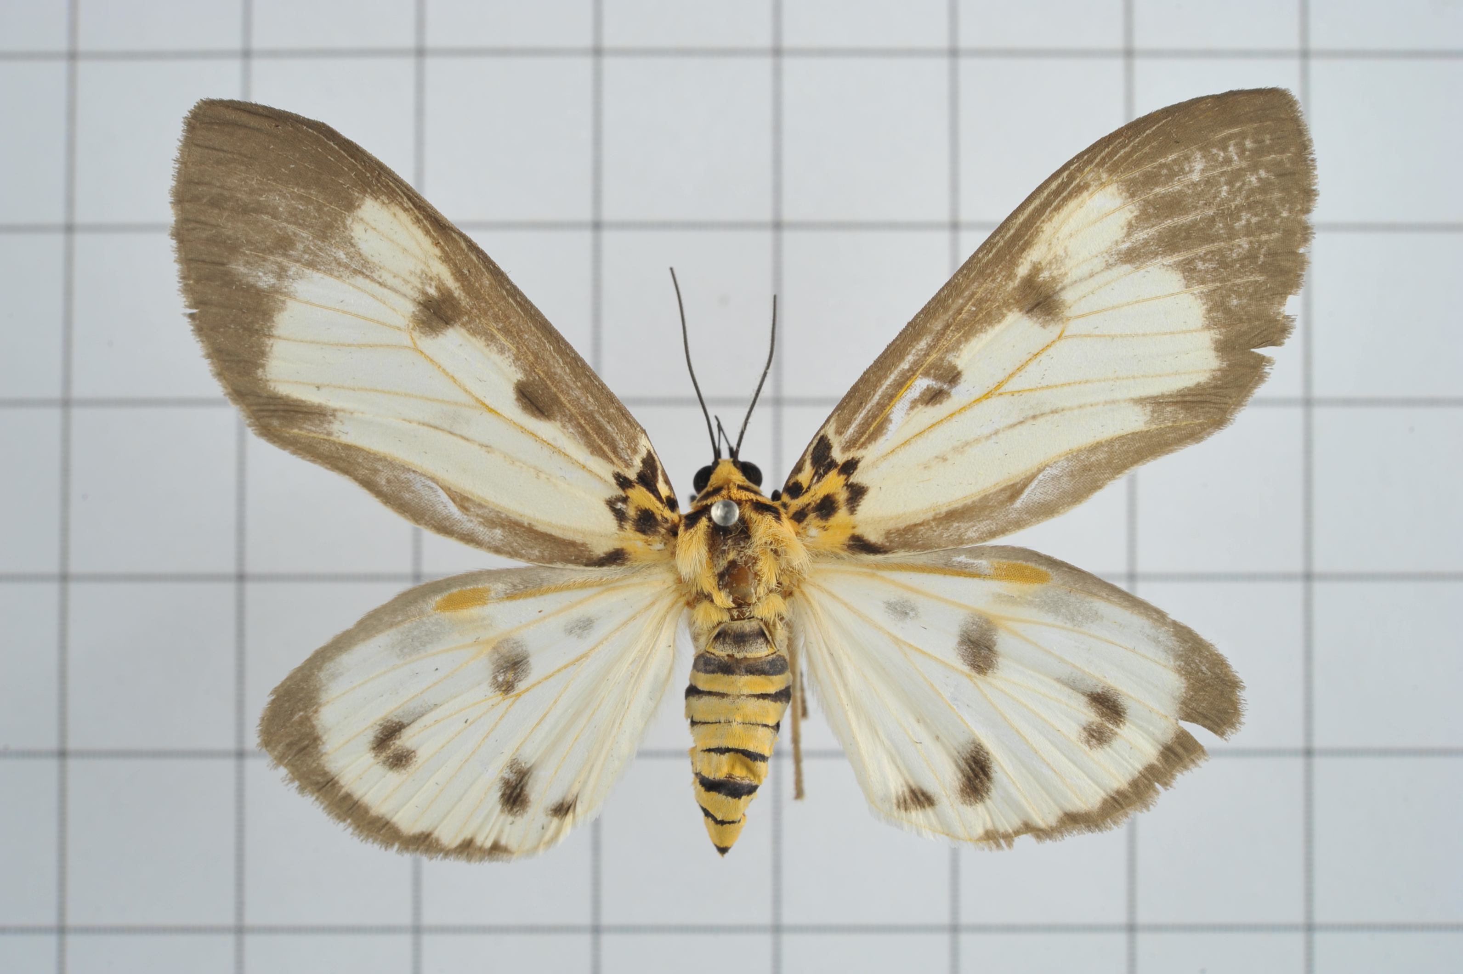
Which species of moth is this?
Asota plana lacteata
